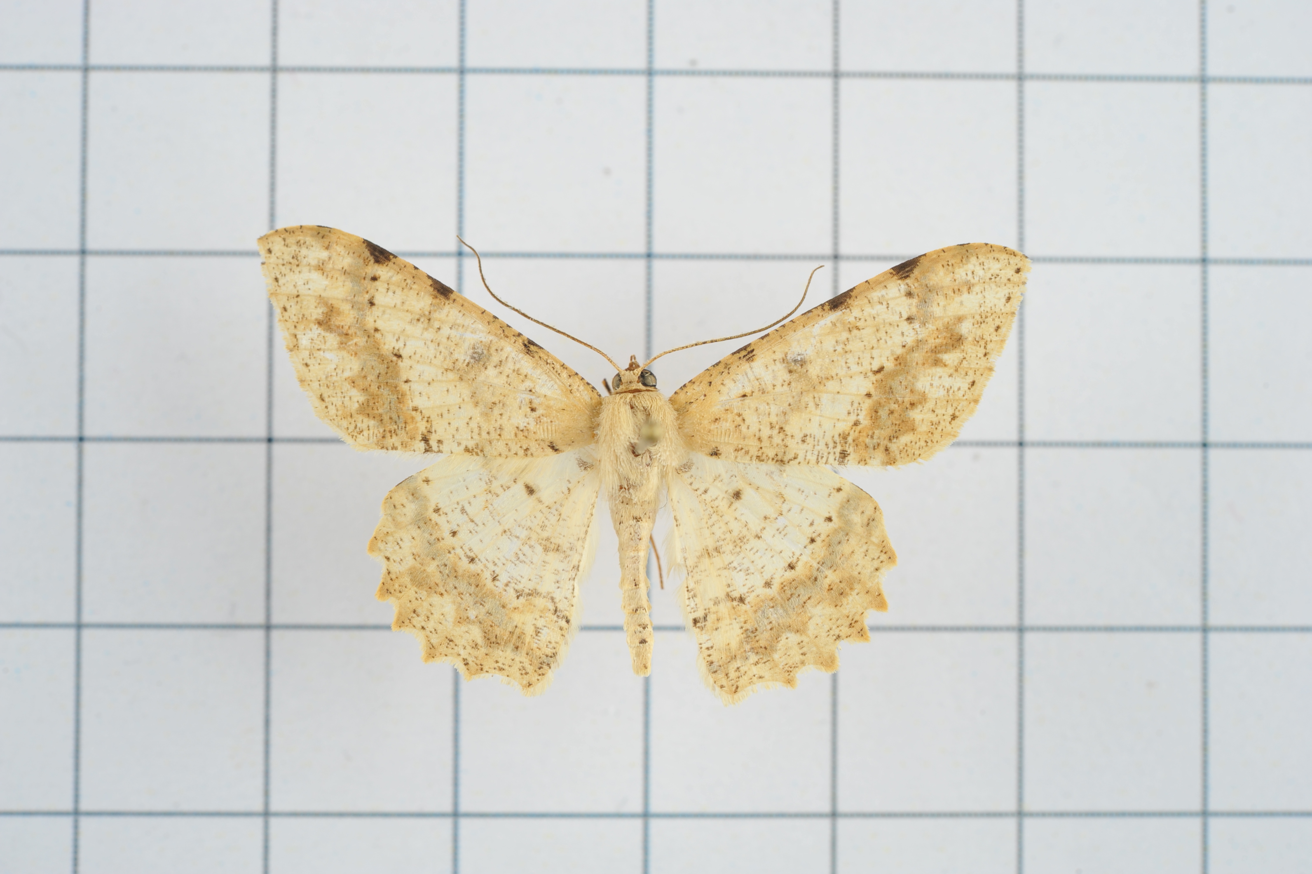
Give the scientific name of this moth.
Luxiaria emphatica
